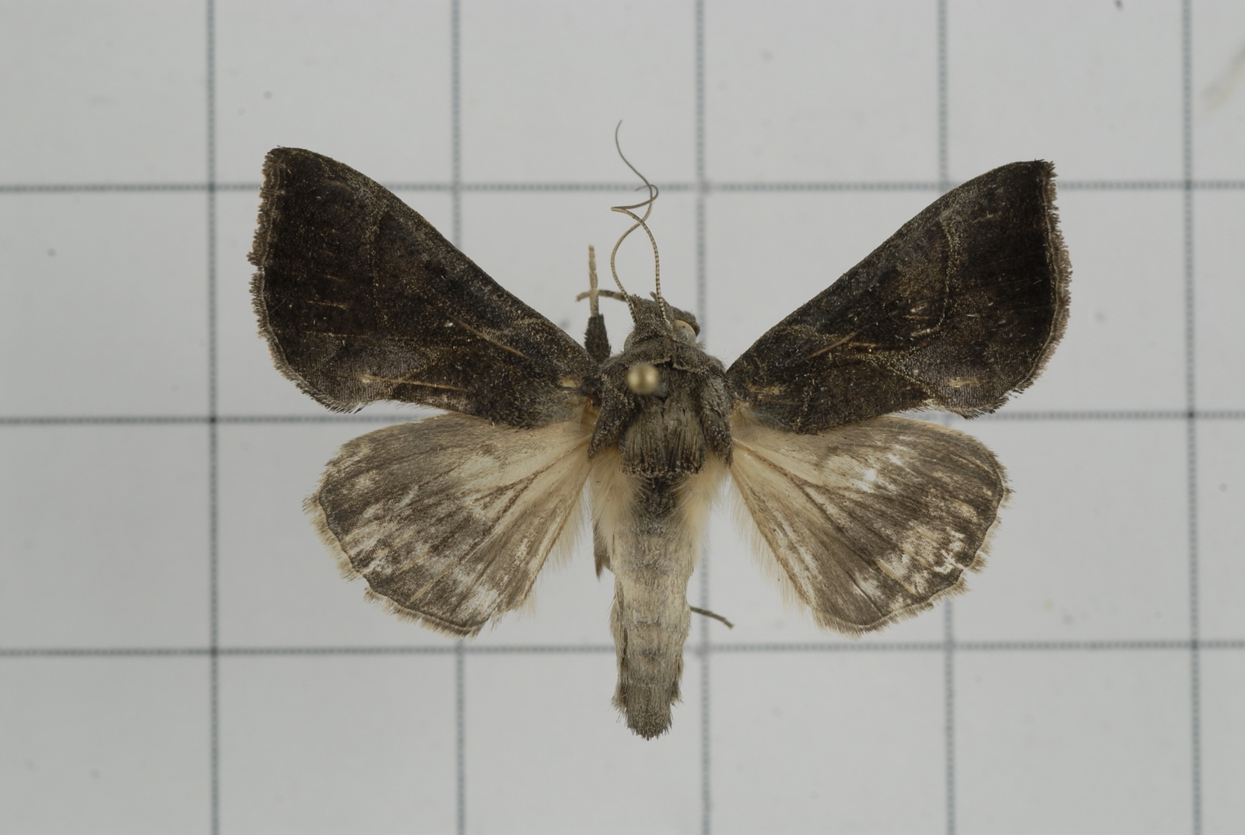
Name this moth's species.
Chrysodeixis heberachis
